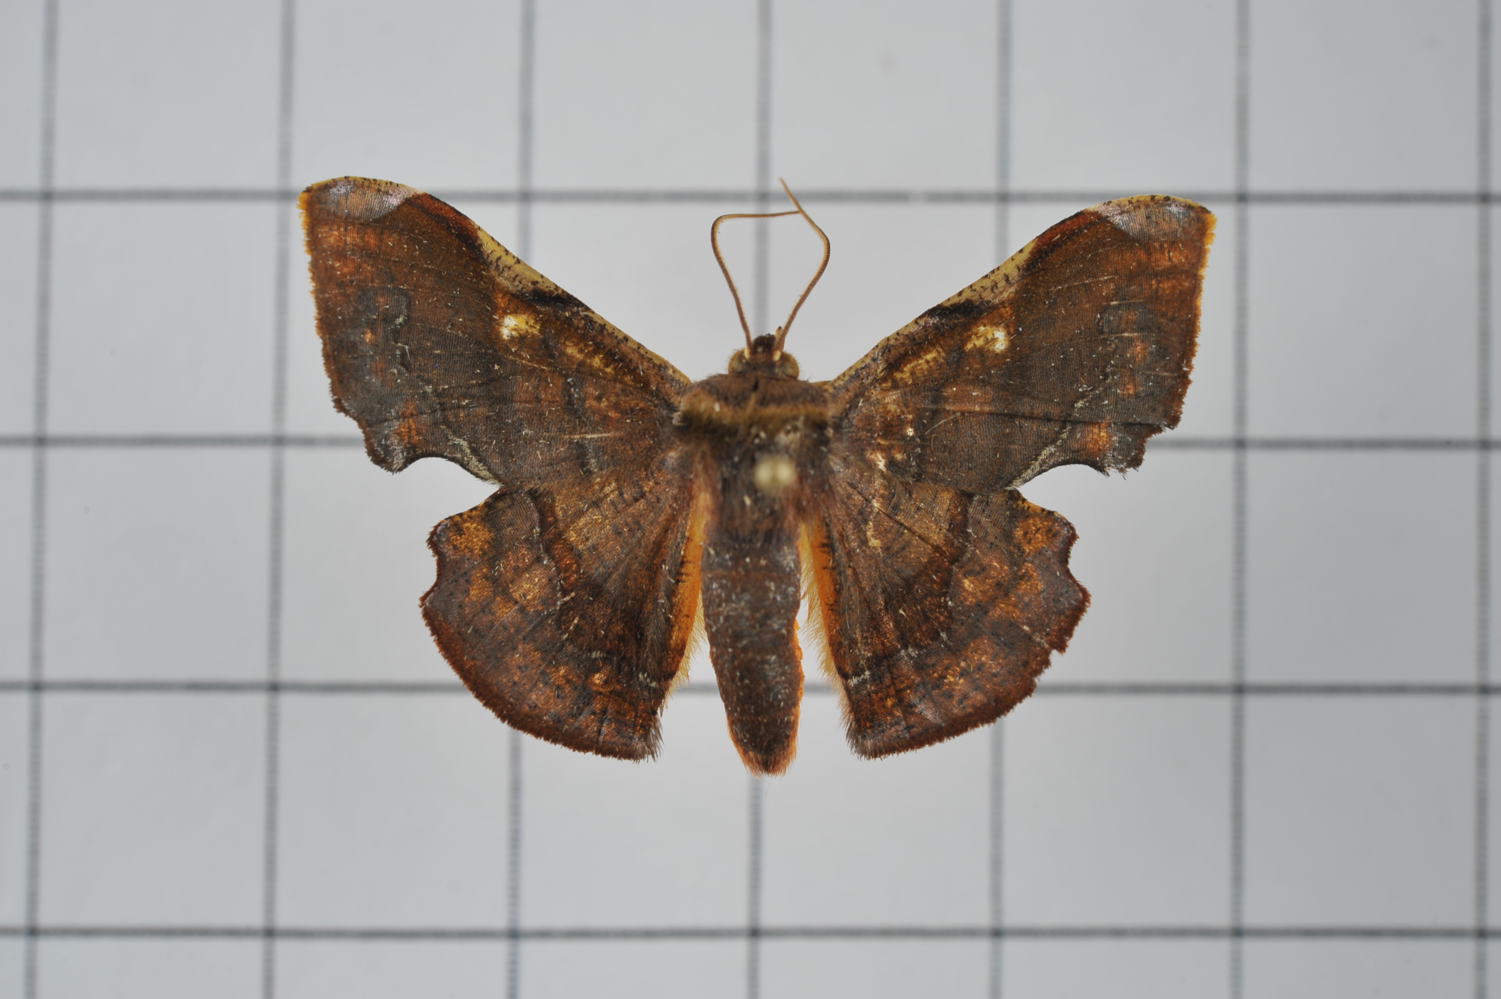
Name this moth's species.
Fascellina chromataria
